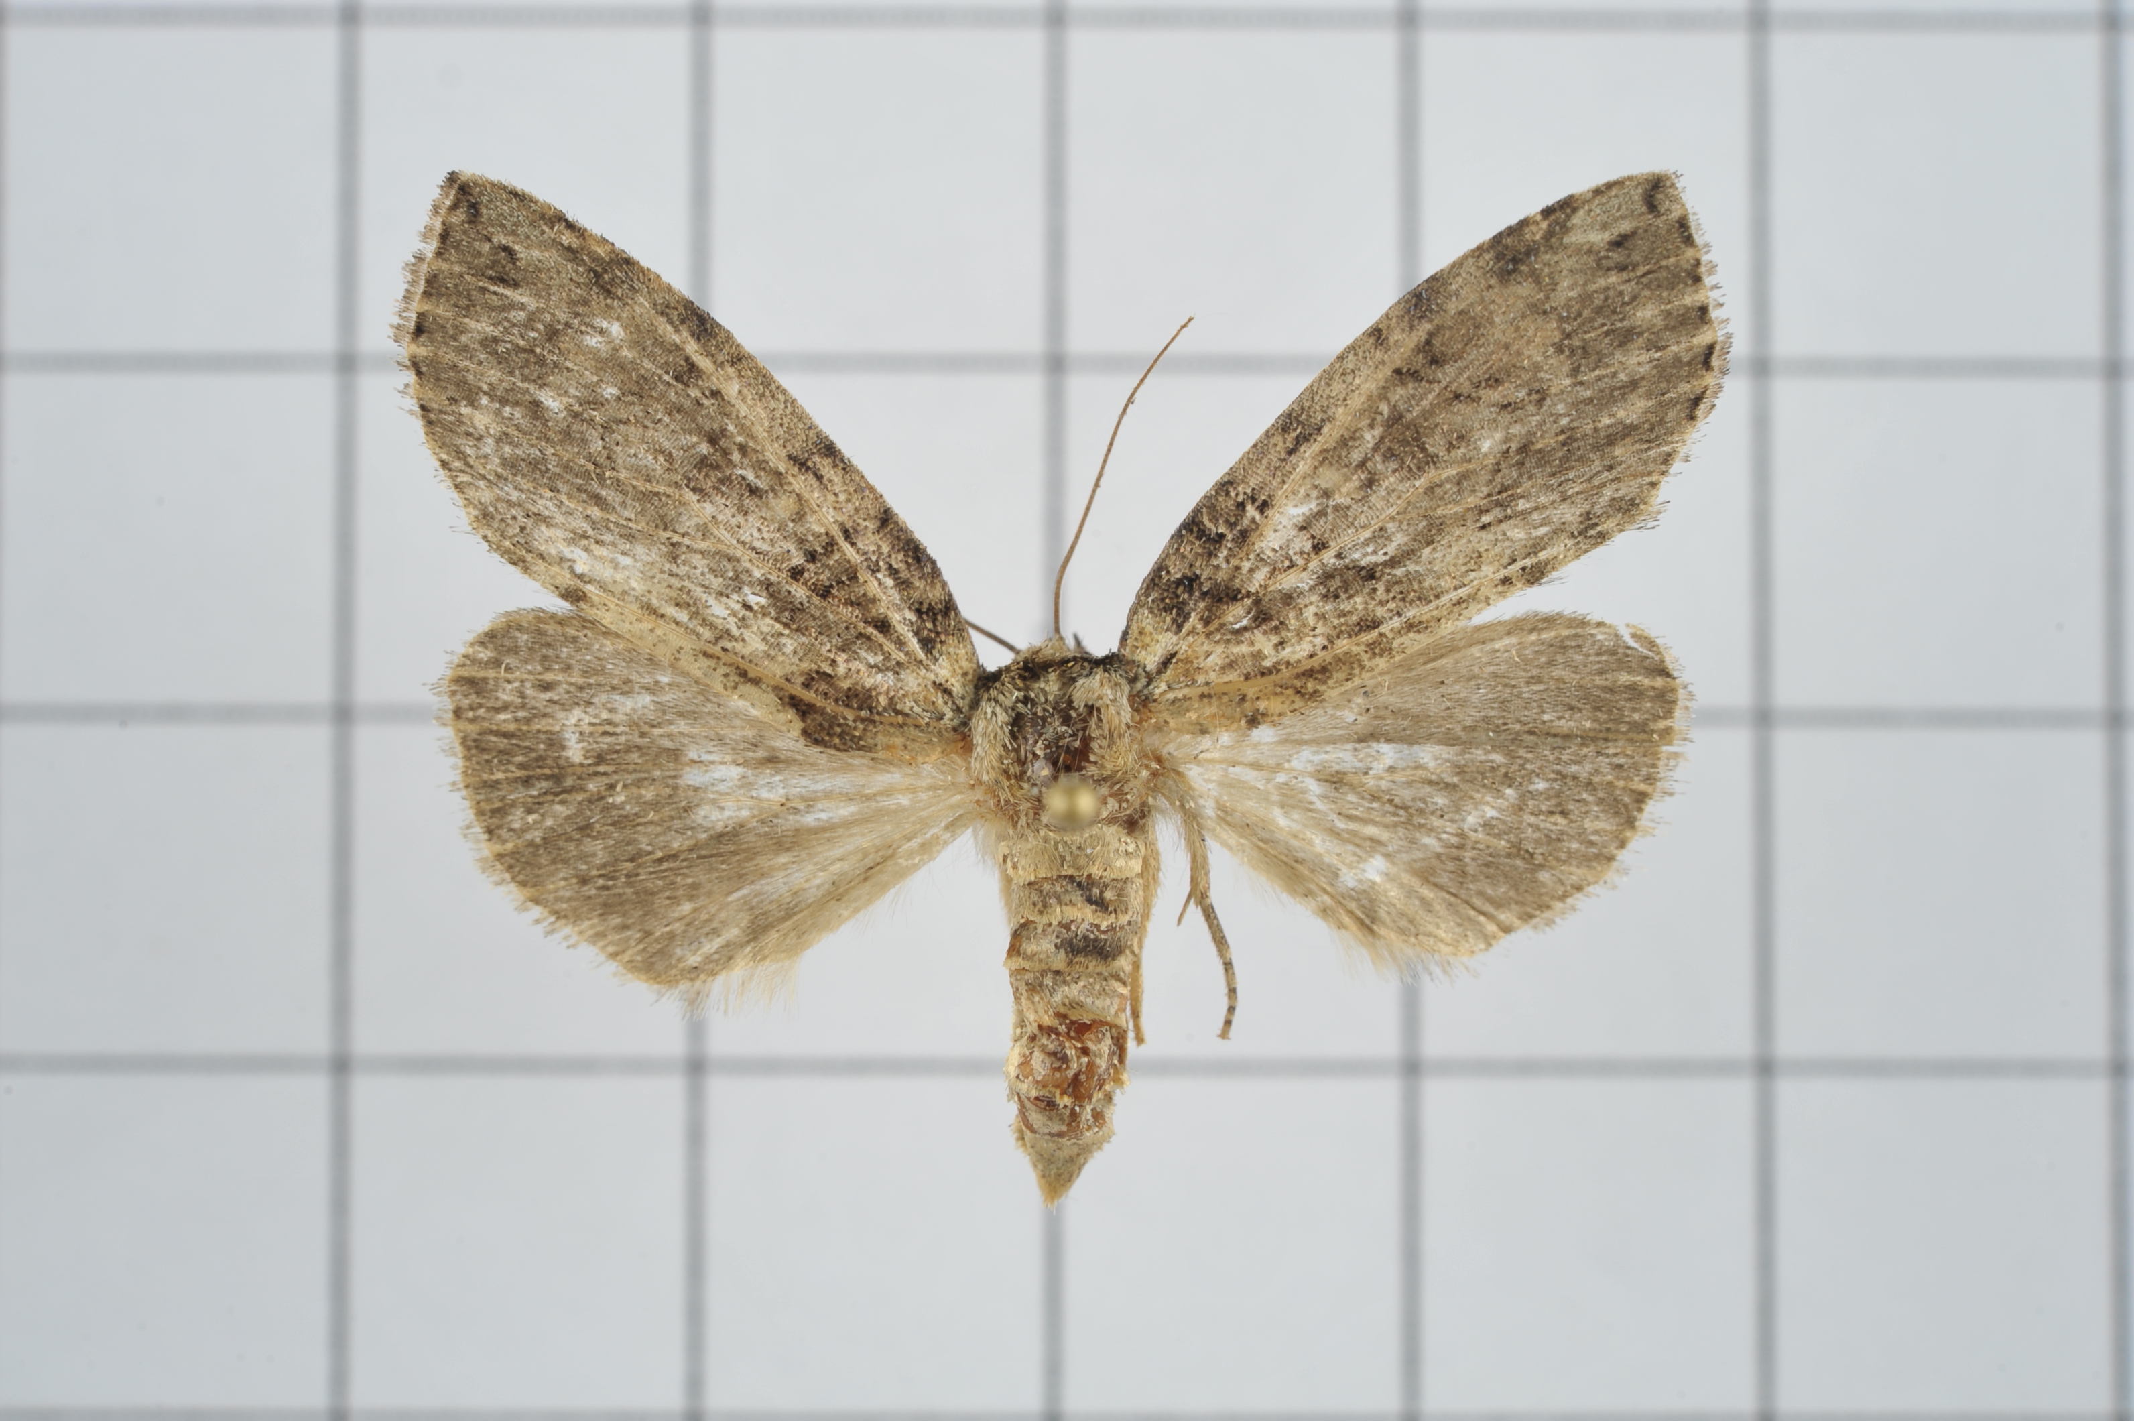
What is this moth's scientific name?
Horipsestis aenea aenea
